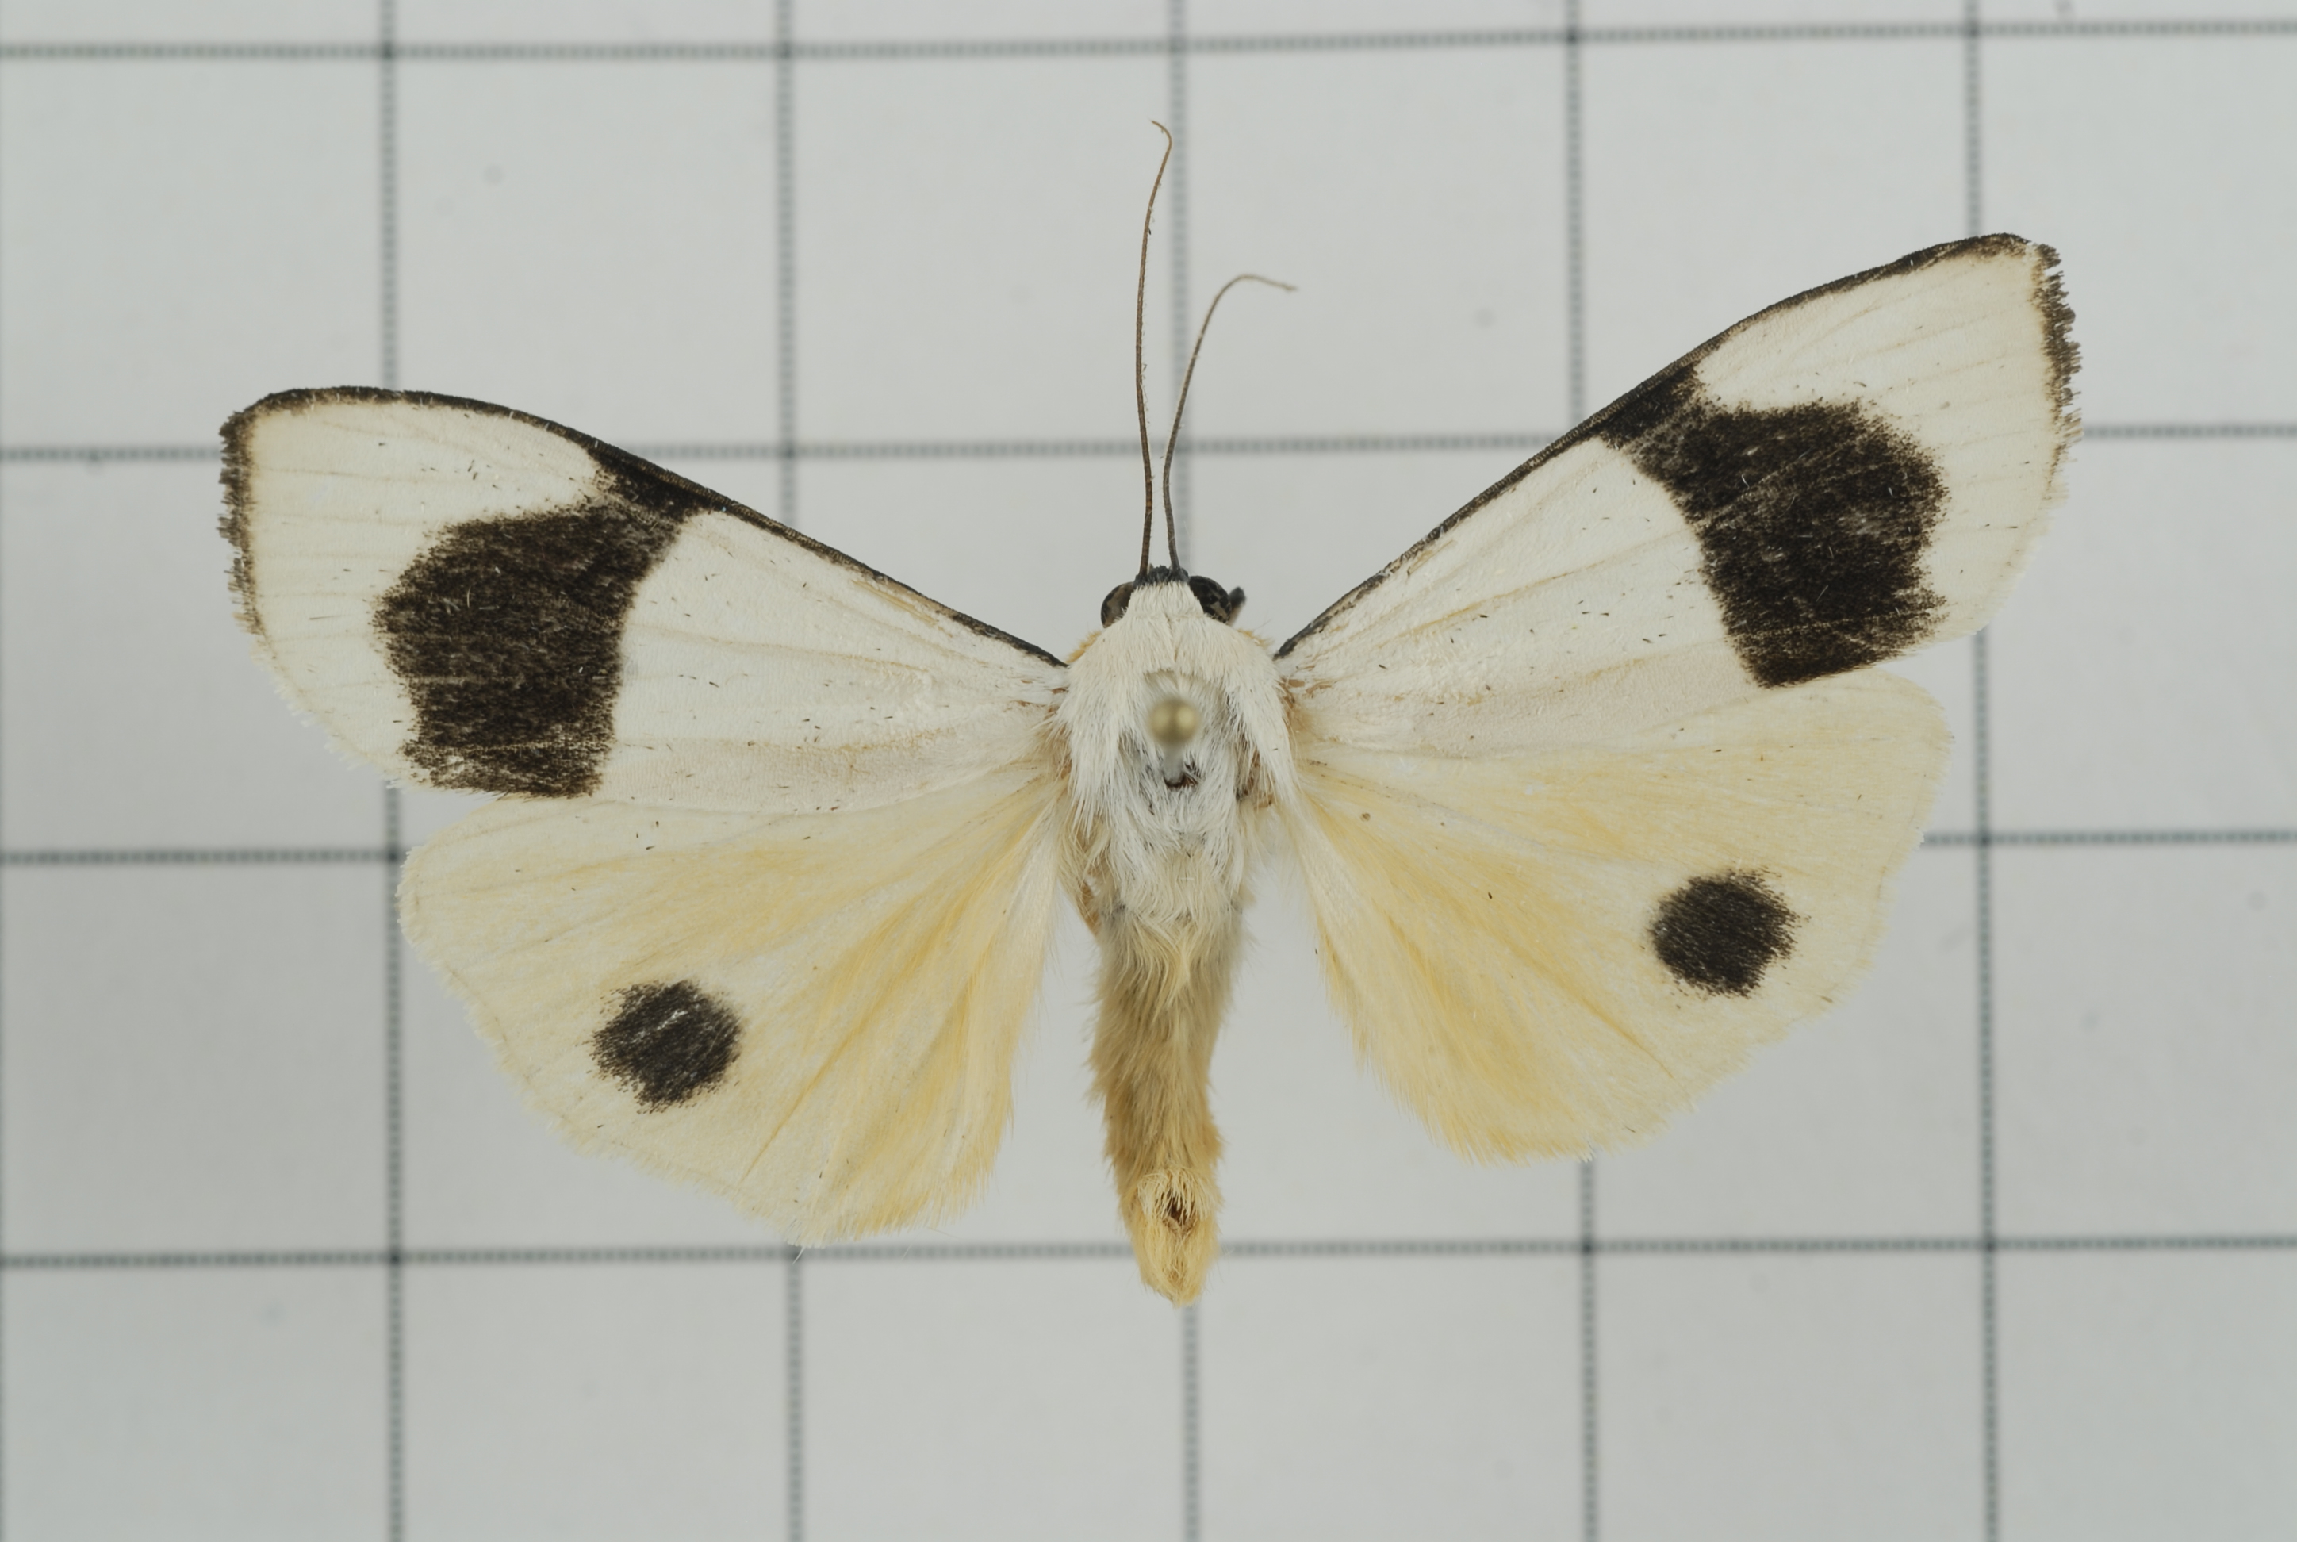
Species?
Vamuna alboluteora
